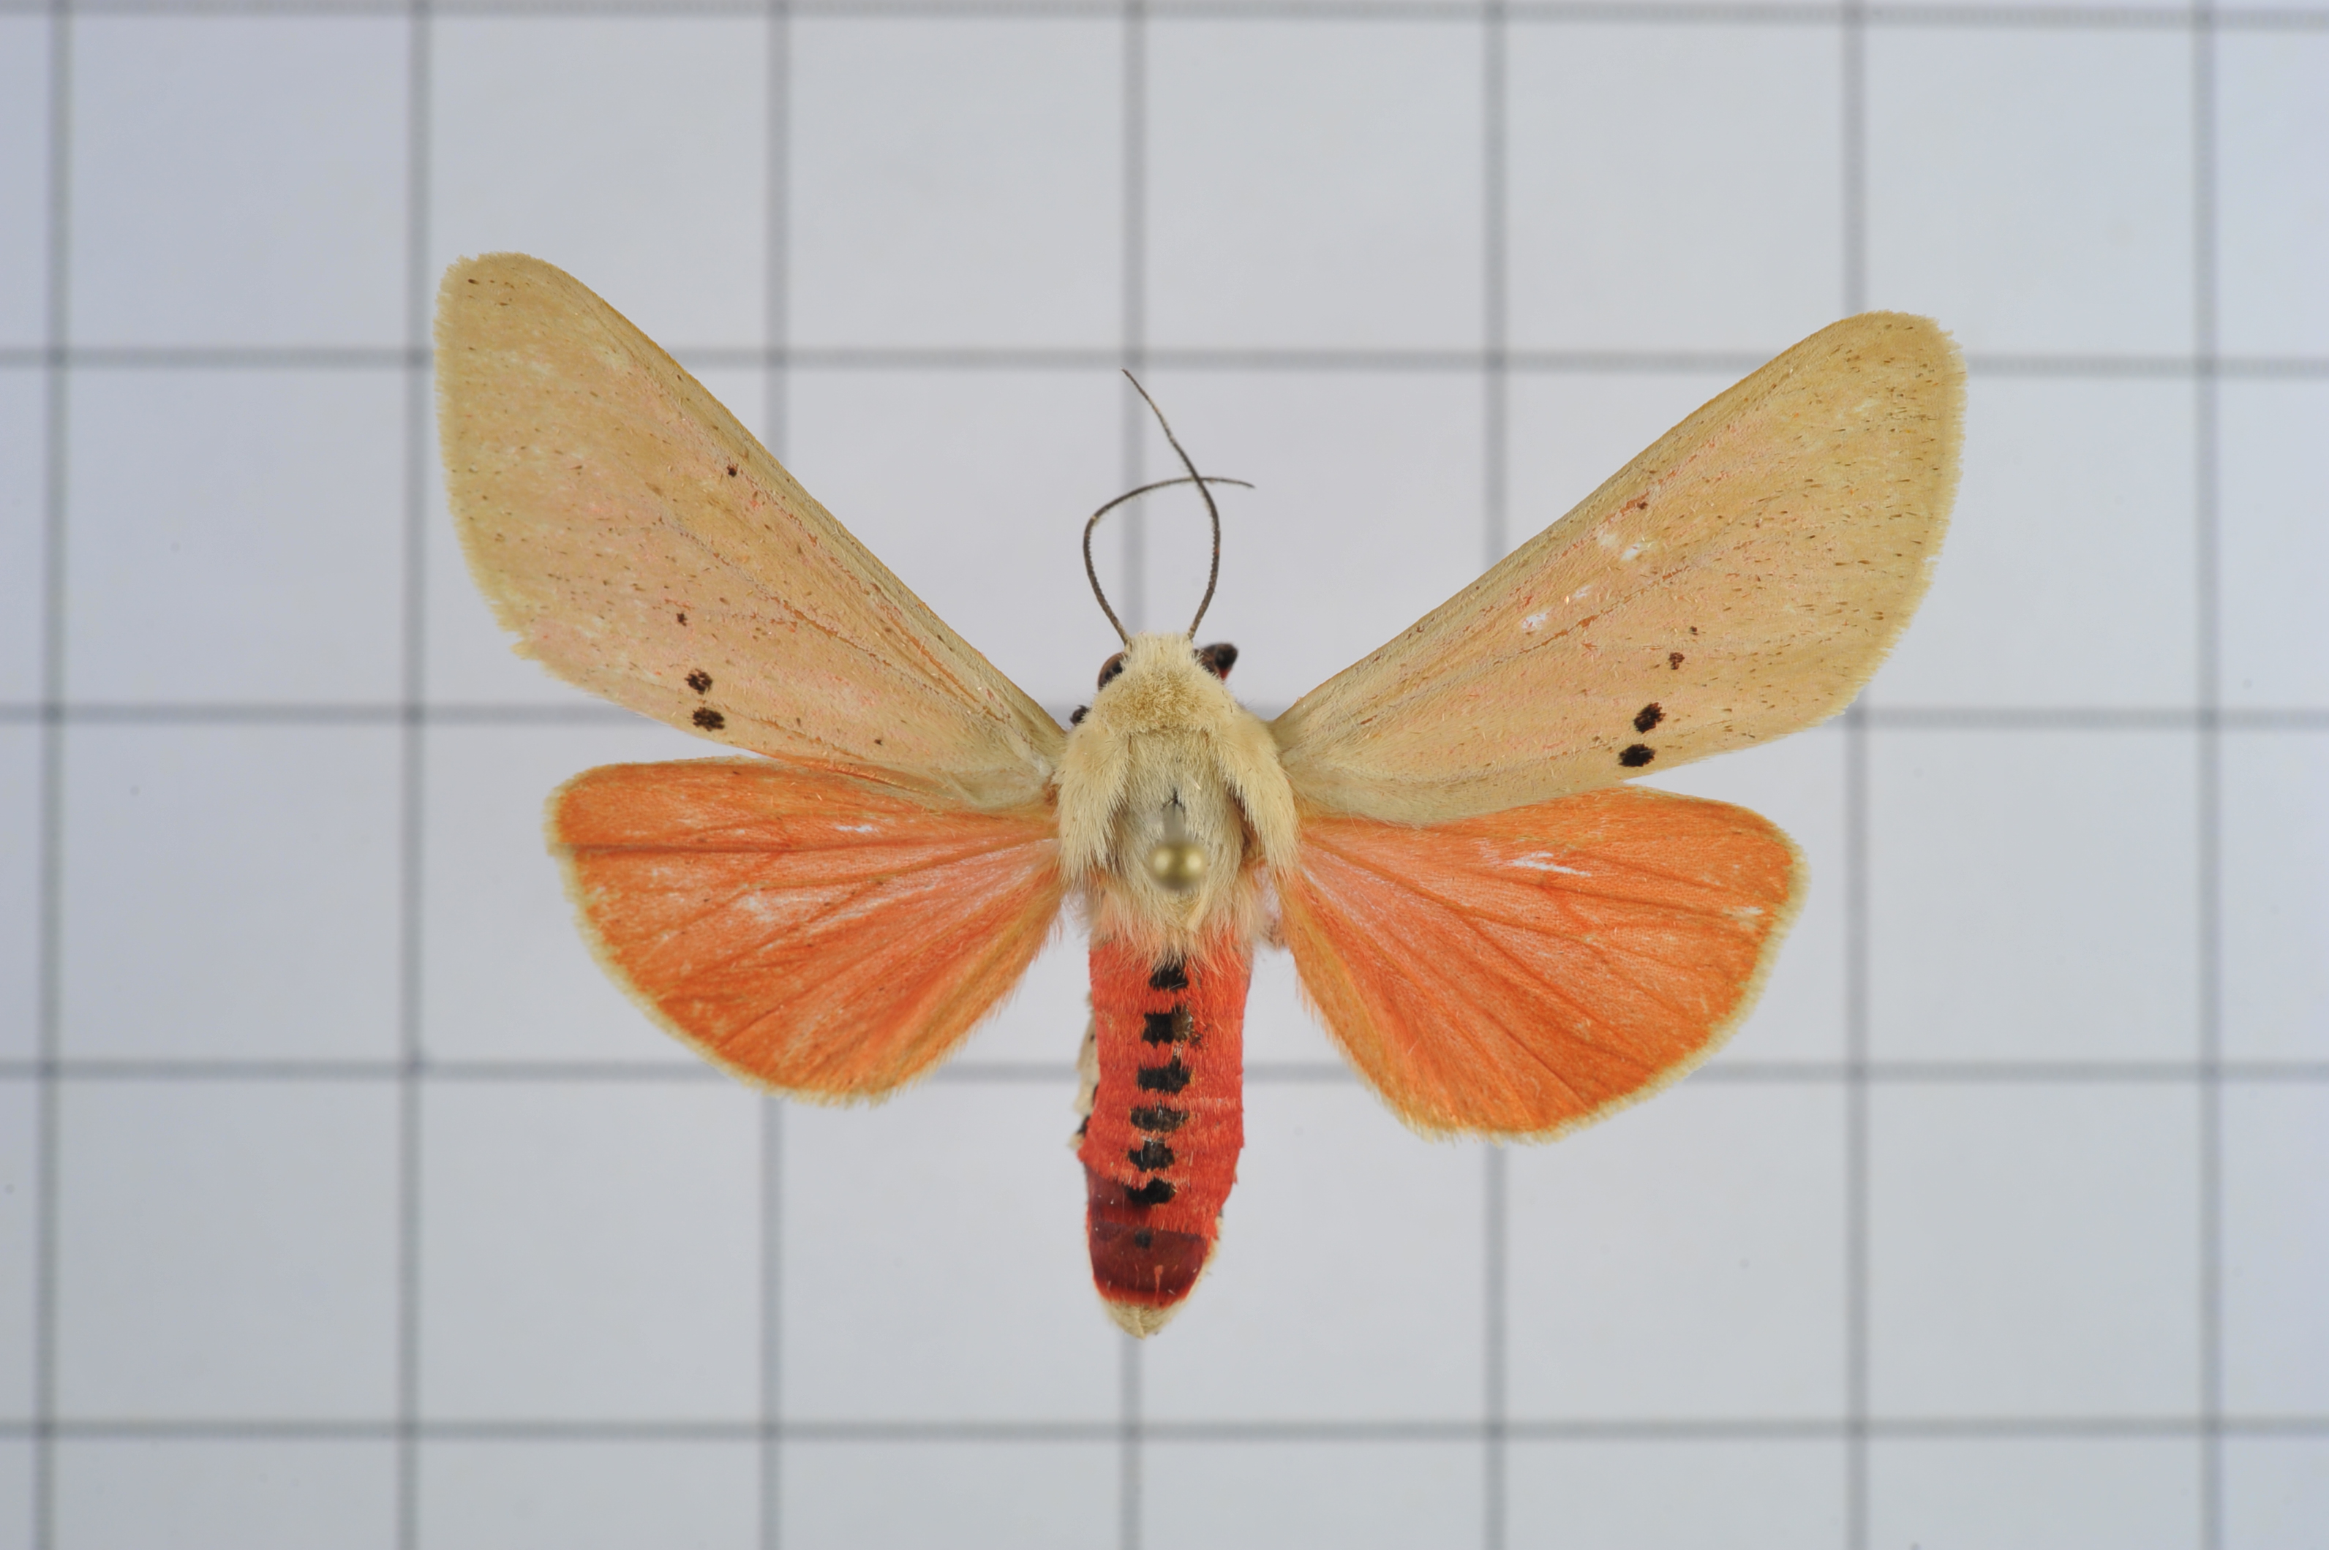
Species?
Spilarctia subcarnea
